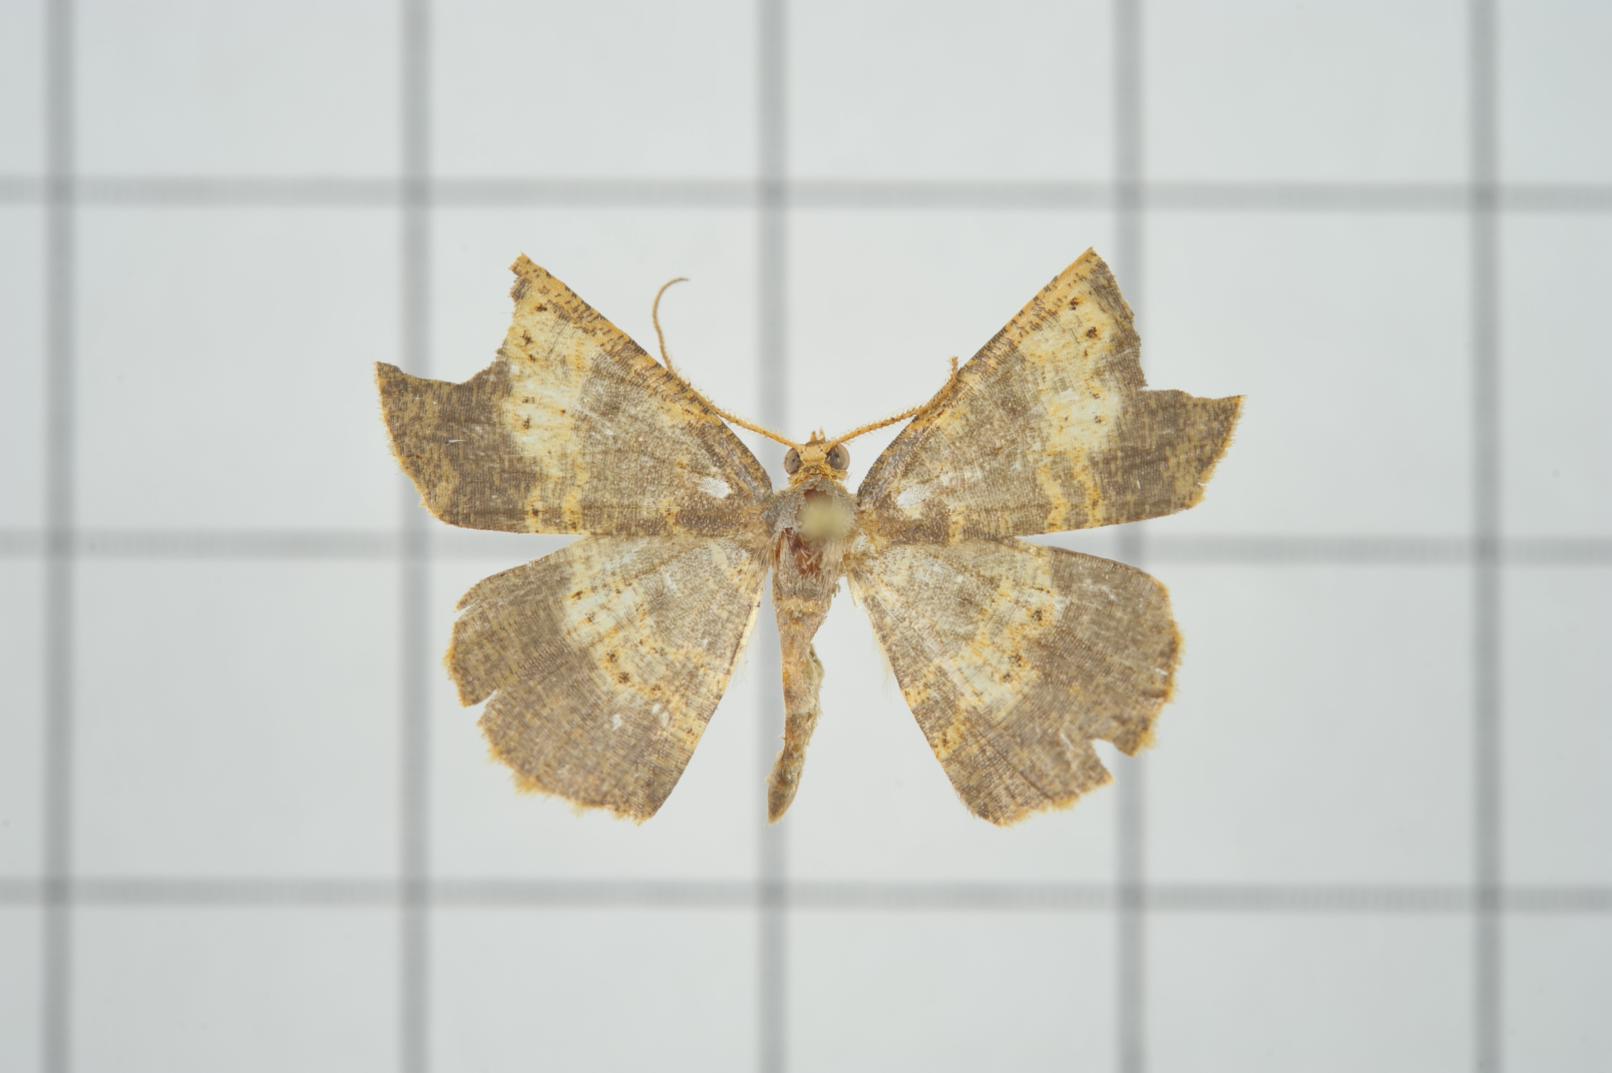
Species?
Peratophyga grata stuningi
